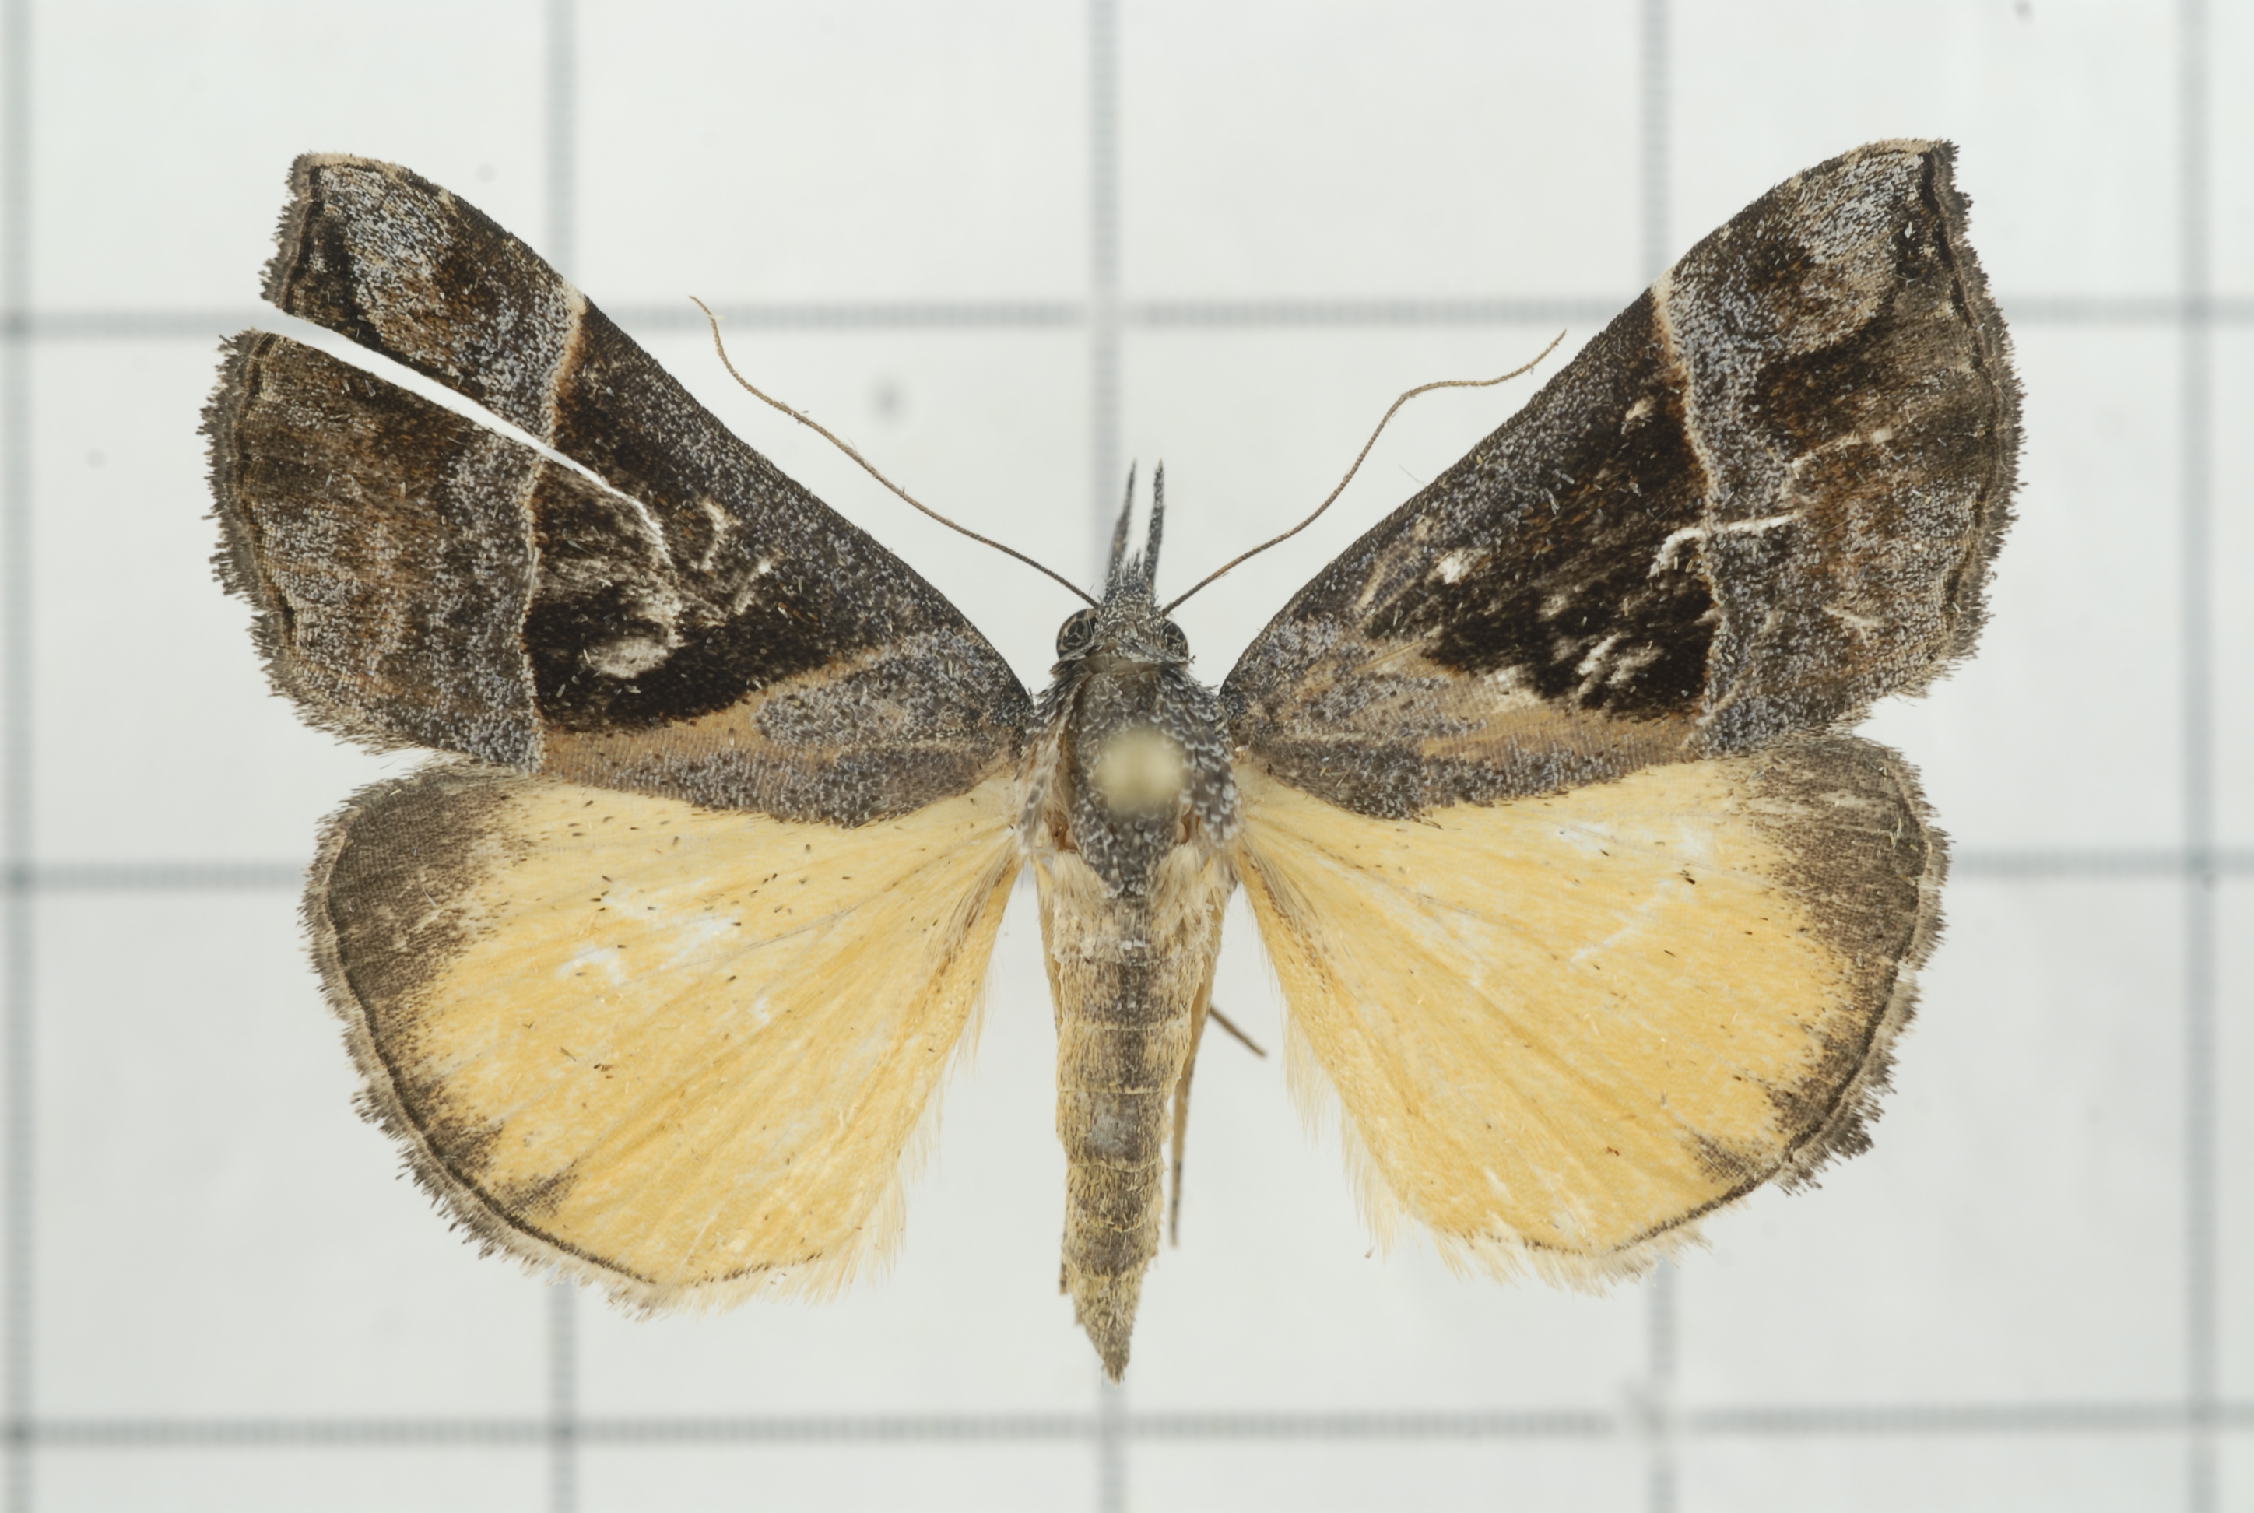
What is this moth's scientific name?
Dichromia trigonalis
